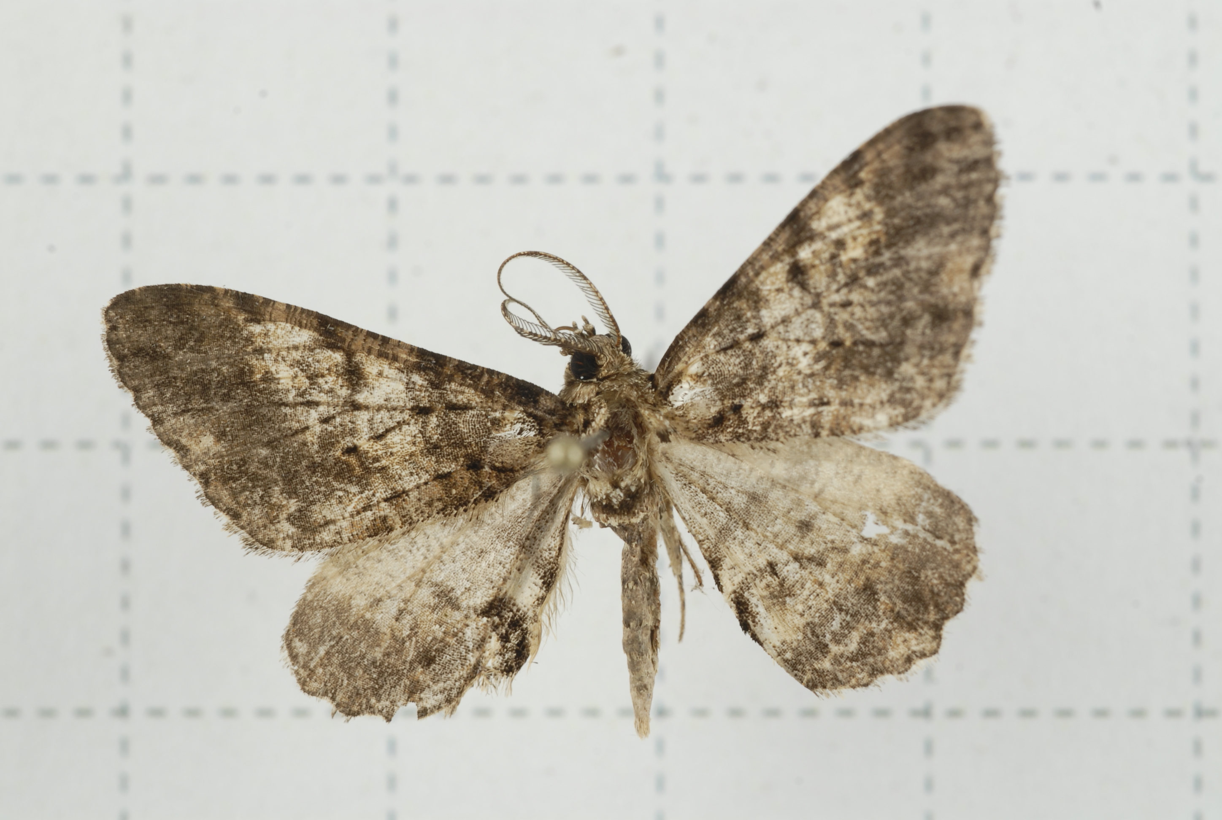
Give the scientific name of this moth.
Alcis taiwanovariegata
